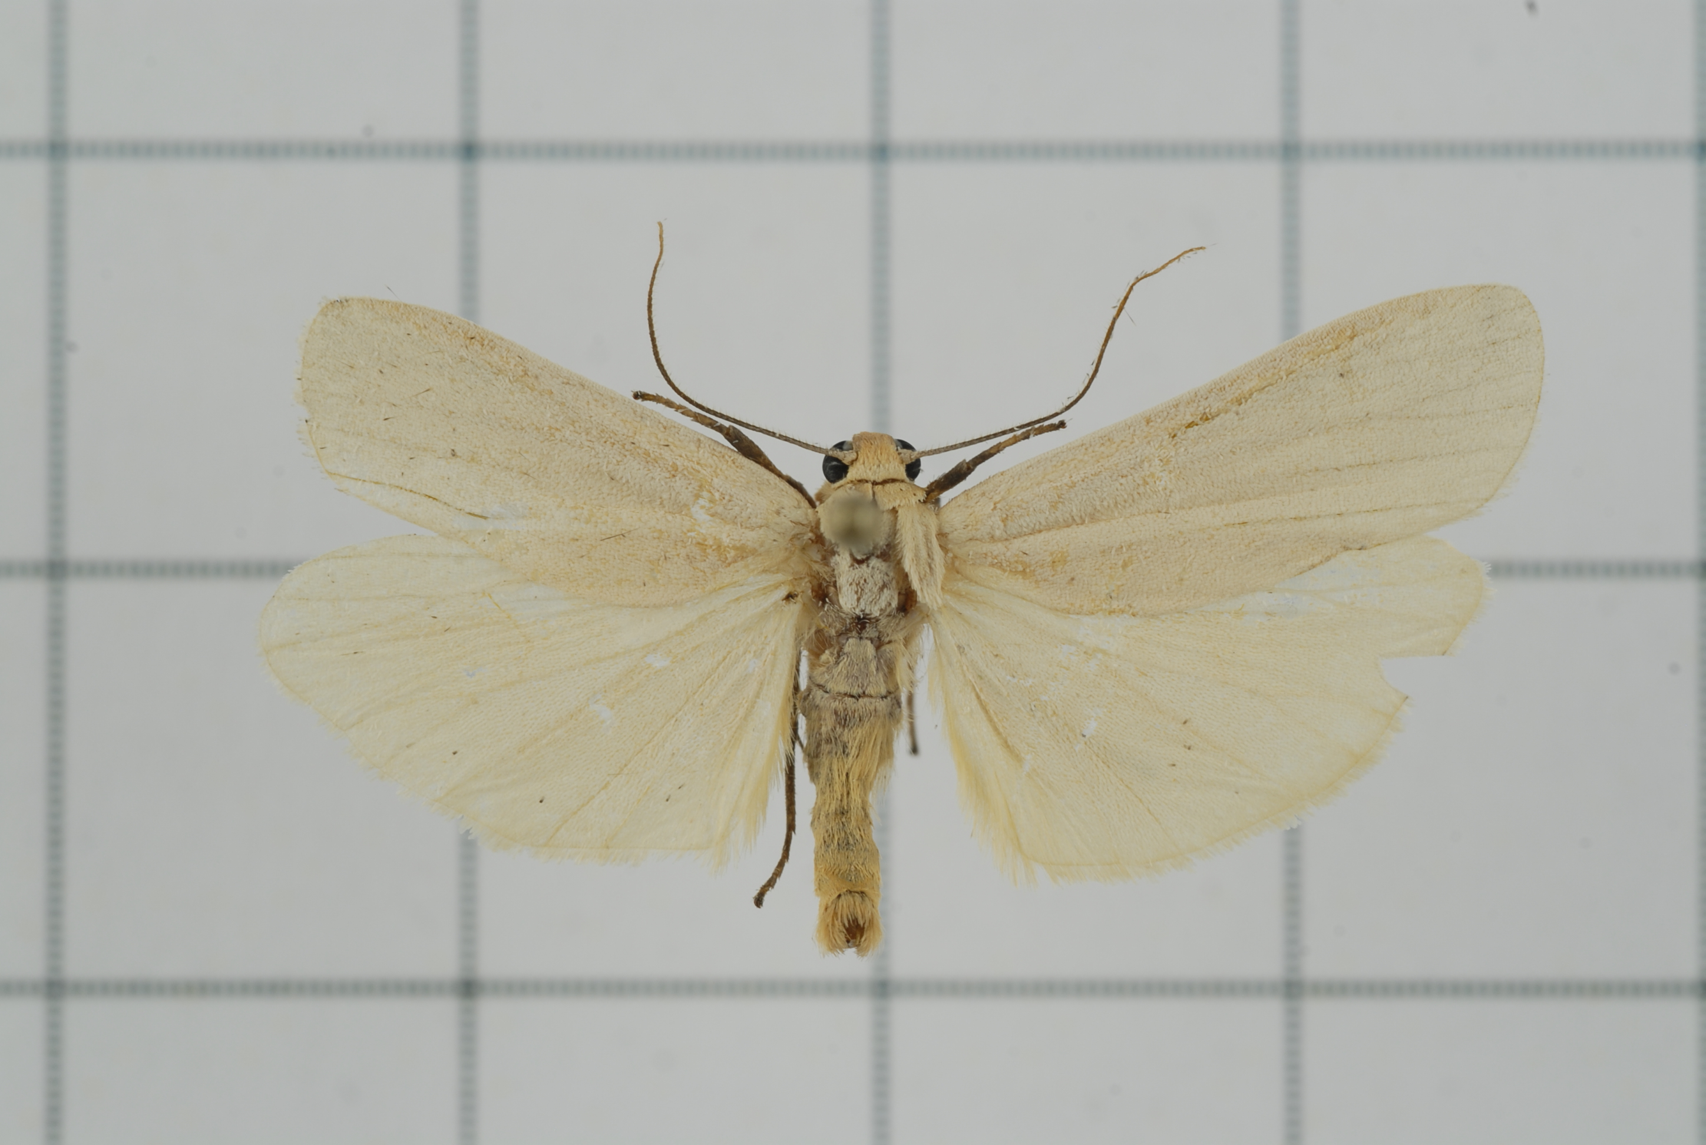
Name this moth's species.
Eilema ranrunensis
